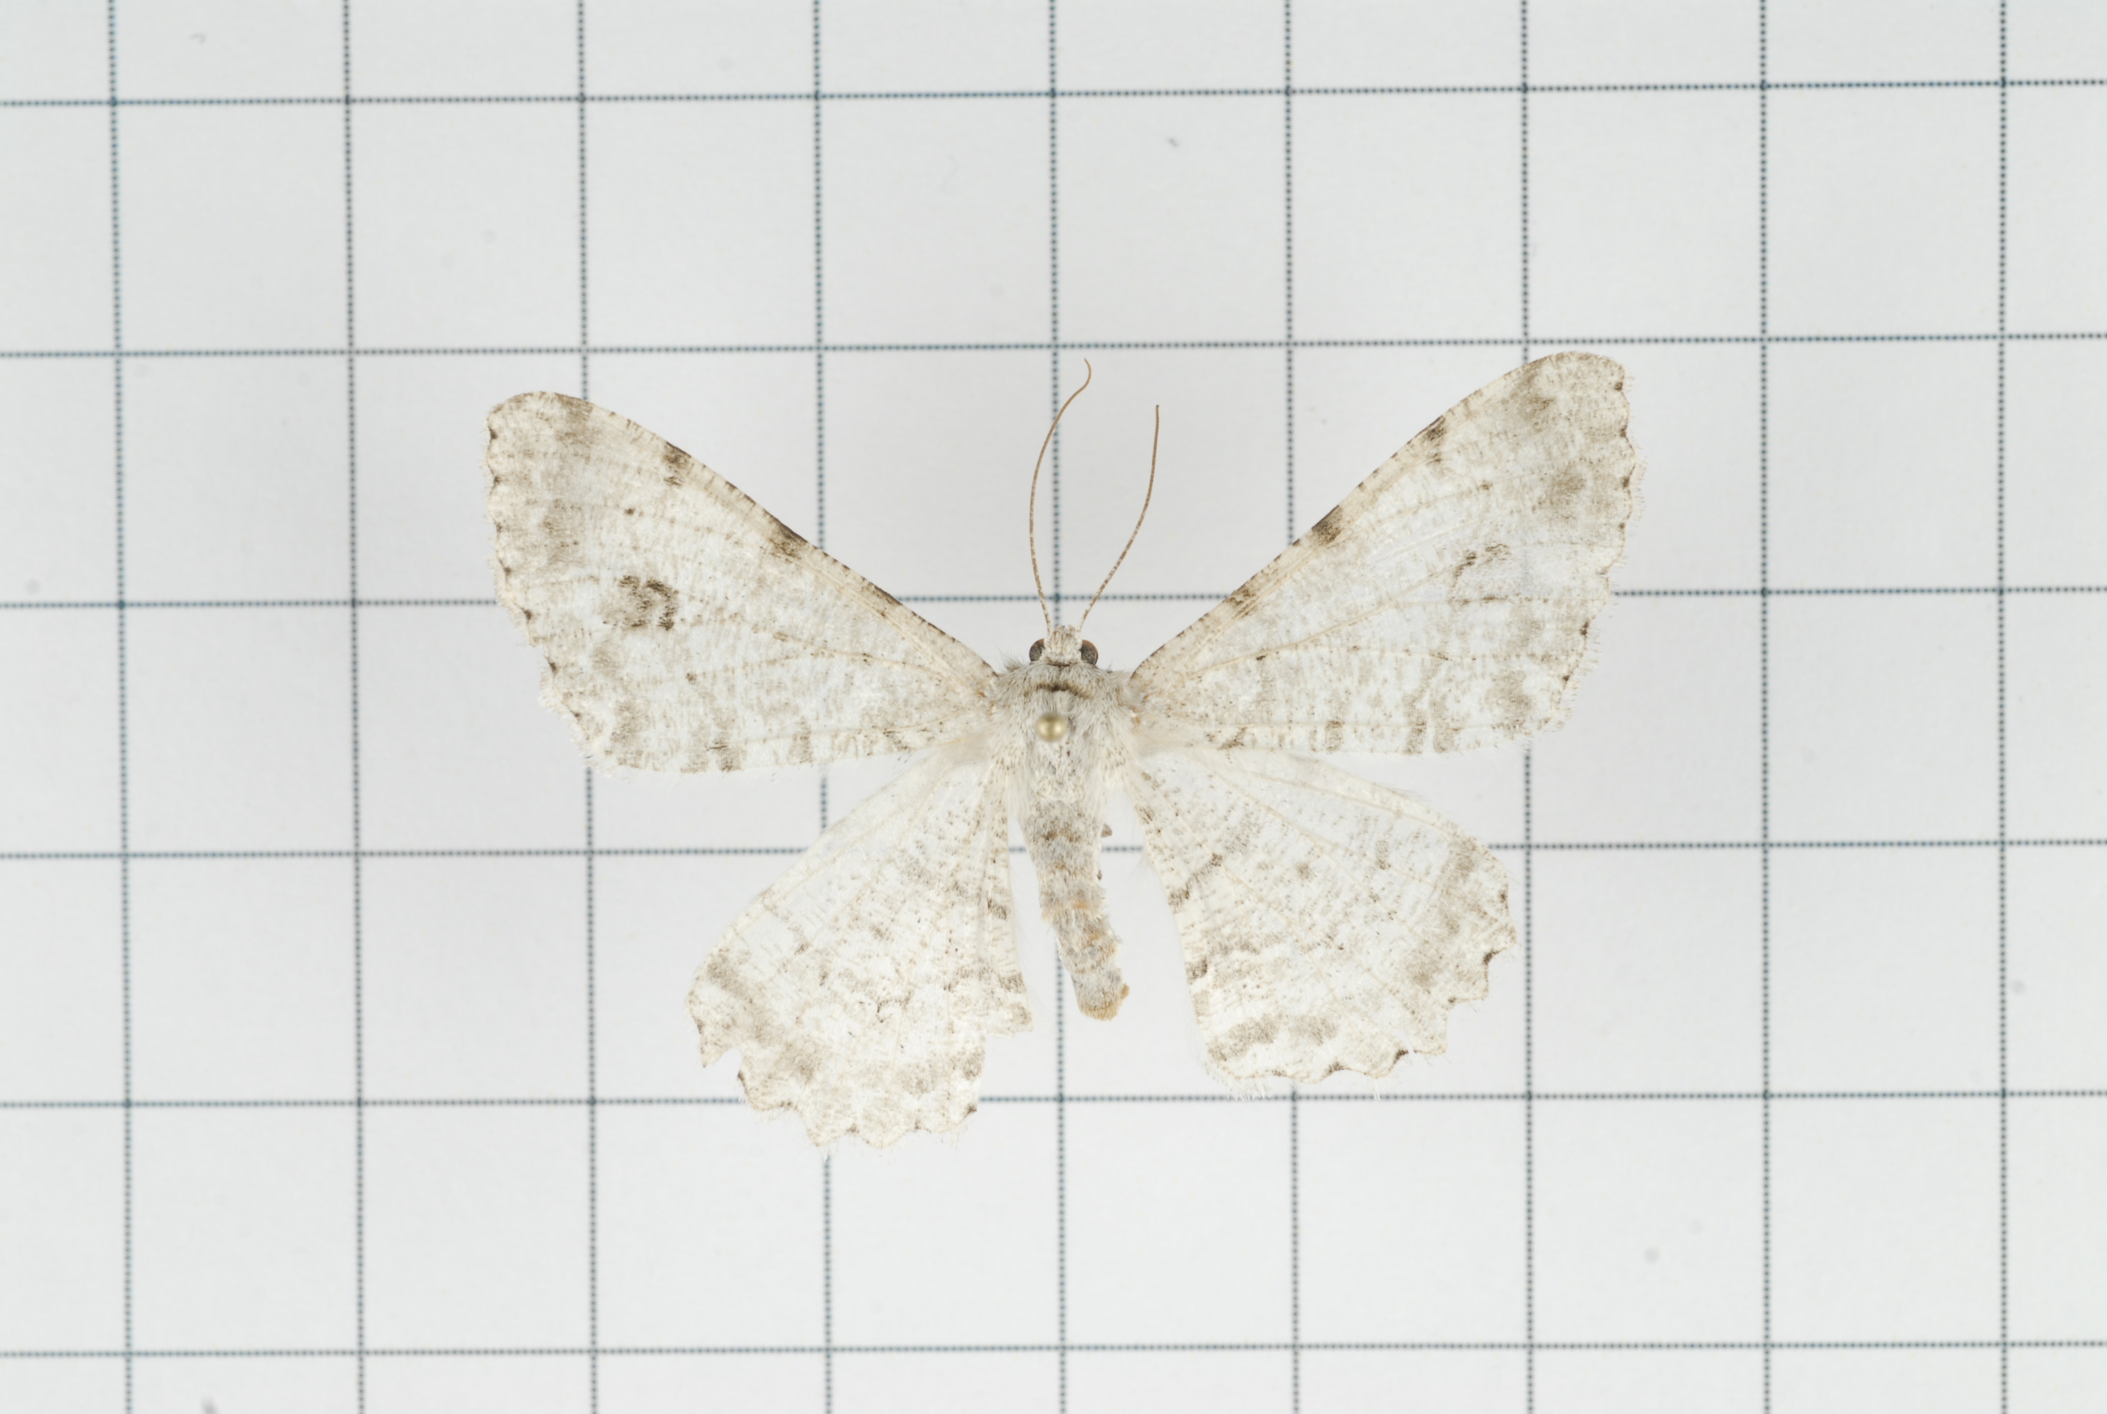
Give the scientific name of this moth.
Lassaba parvalbidaria parvalbidaria
